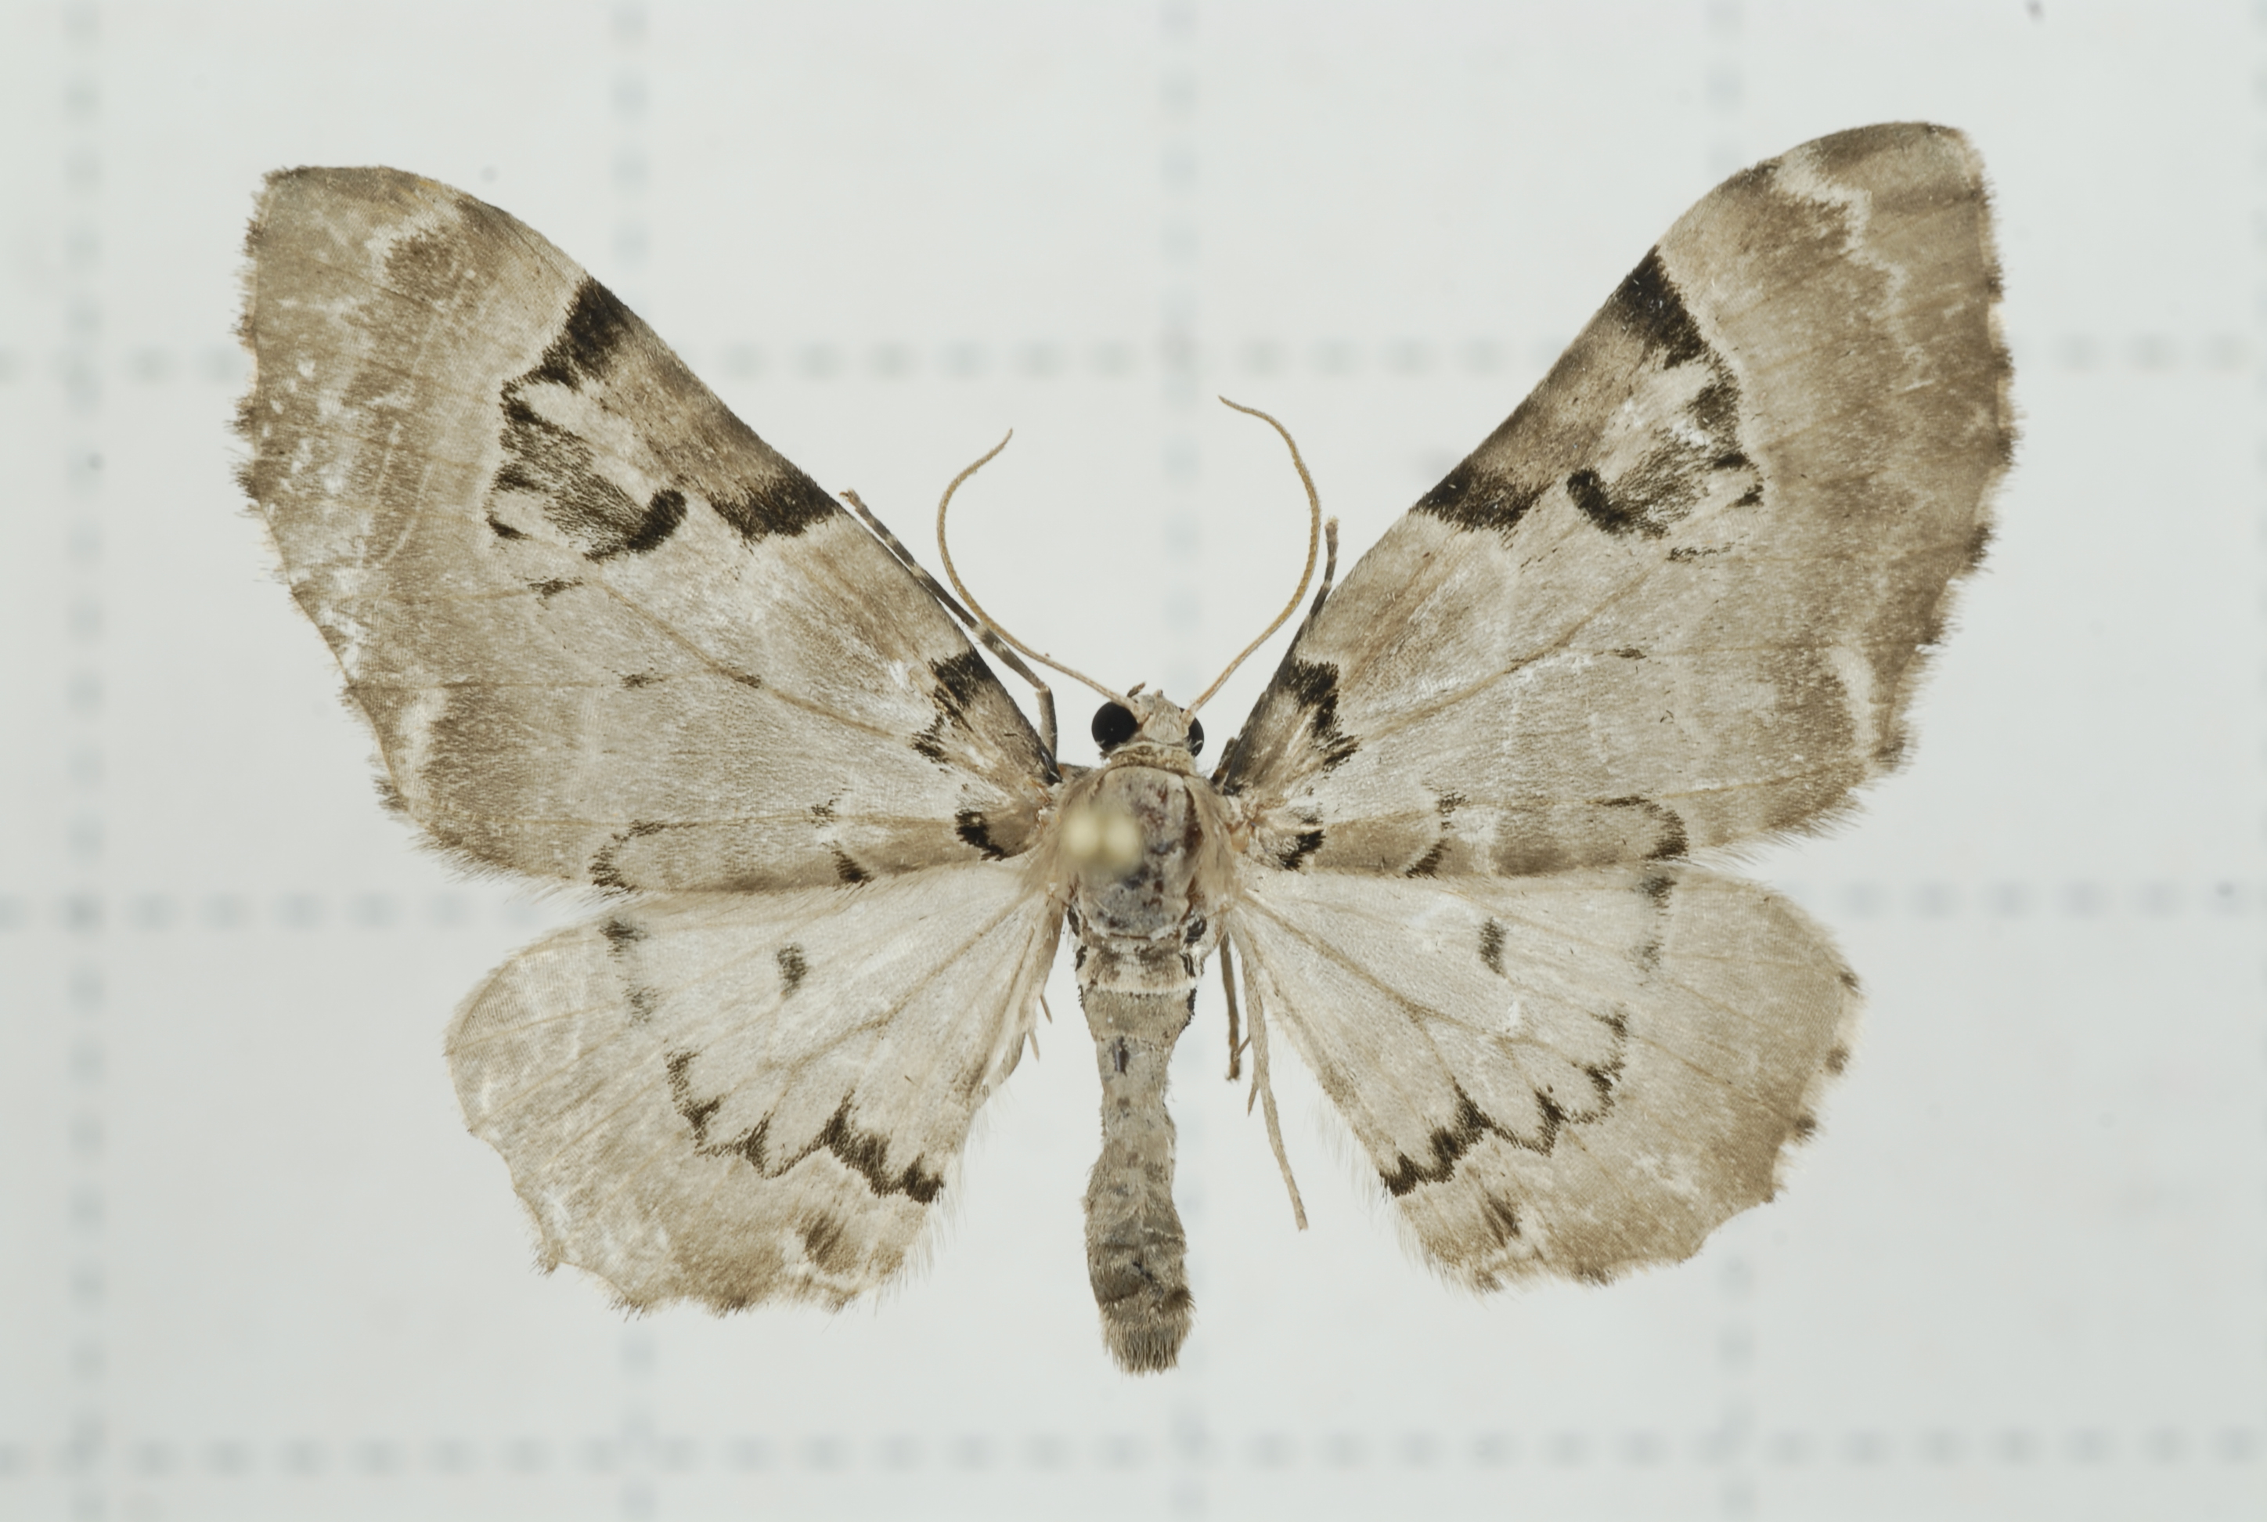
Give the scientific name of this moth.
Physetobasis dentifascia triangulifera
